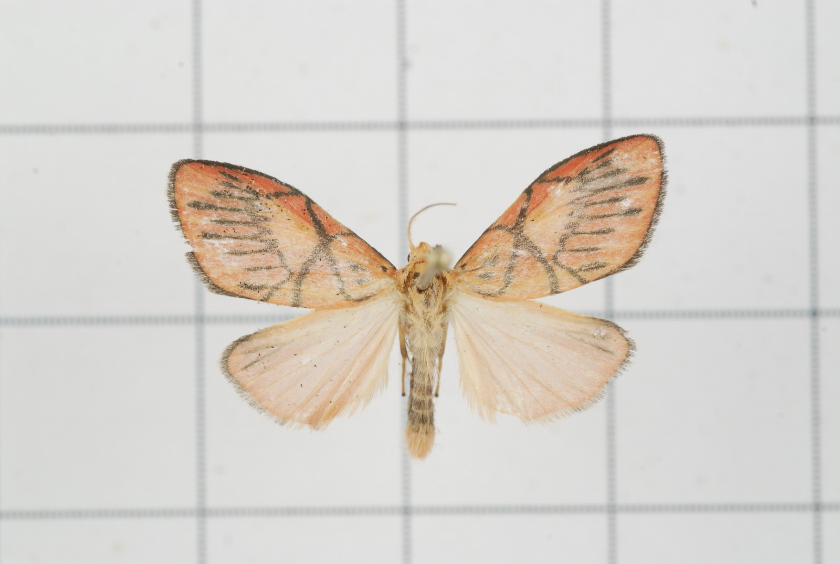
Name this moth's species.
Aberrasine shiou
